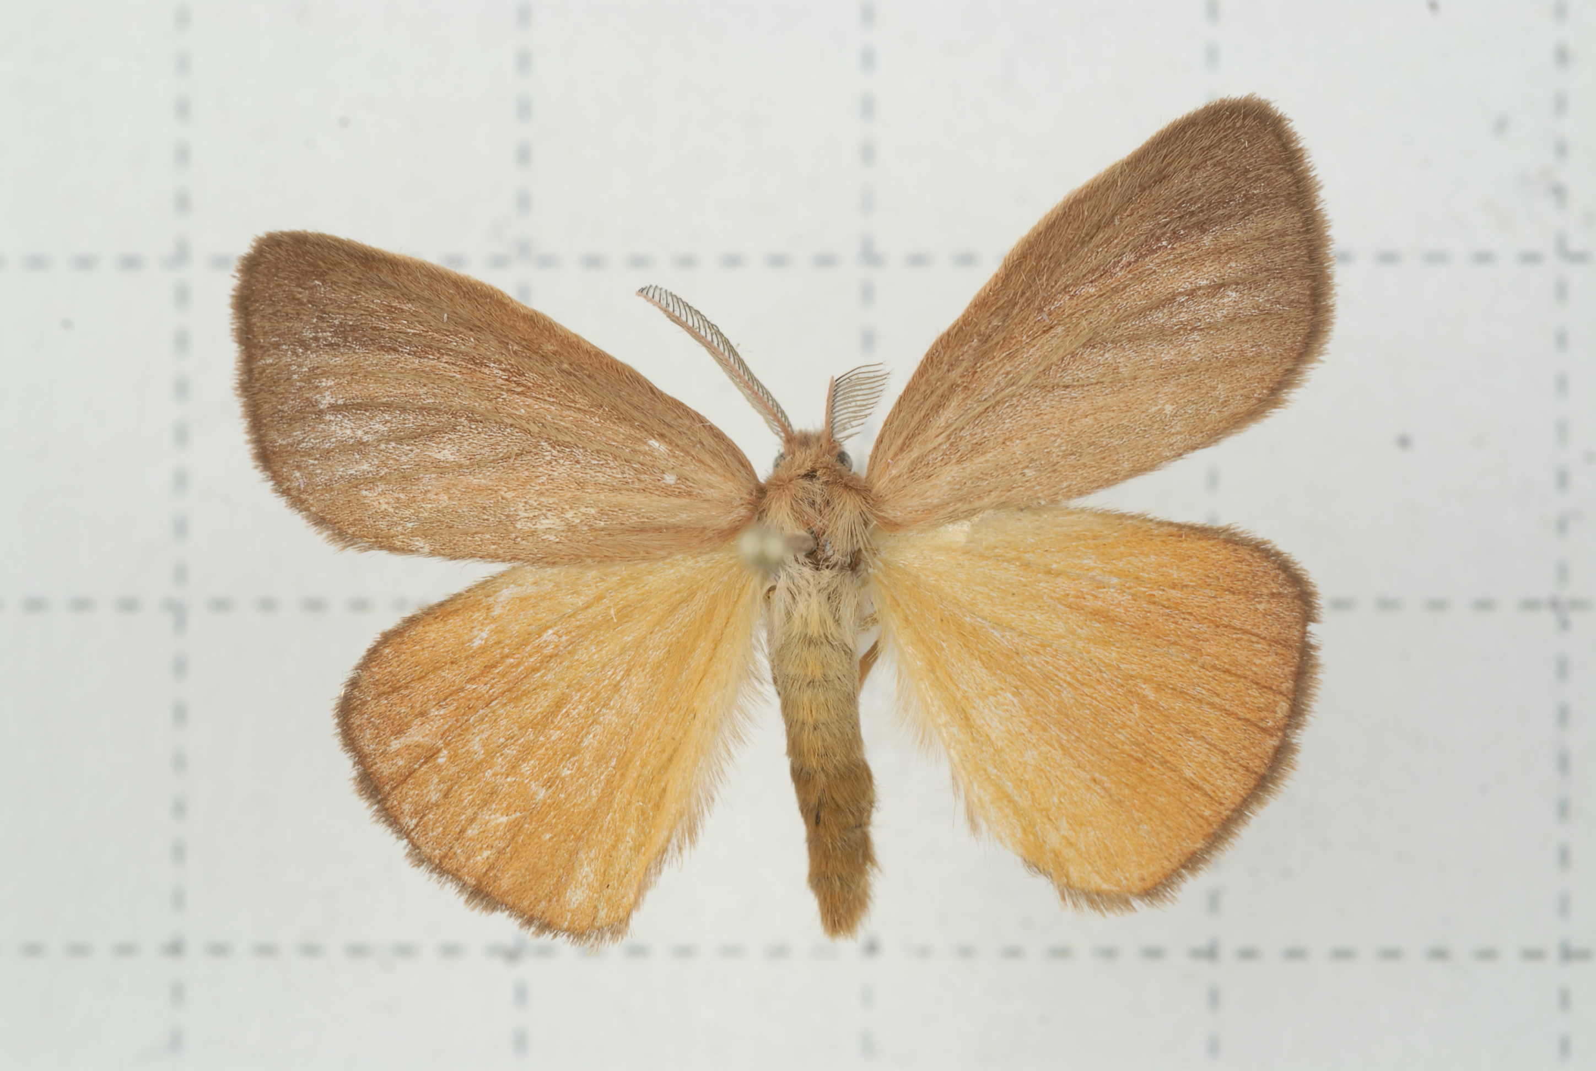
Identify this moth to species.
Pantana substrigosa
